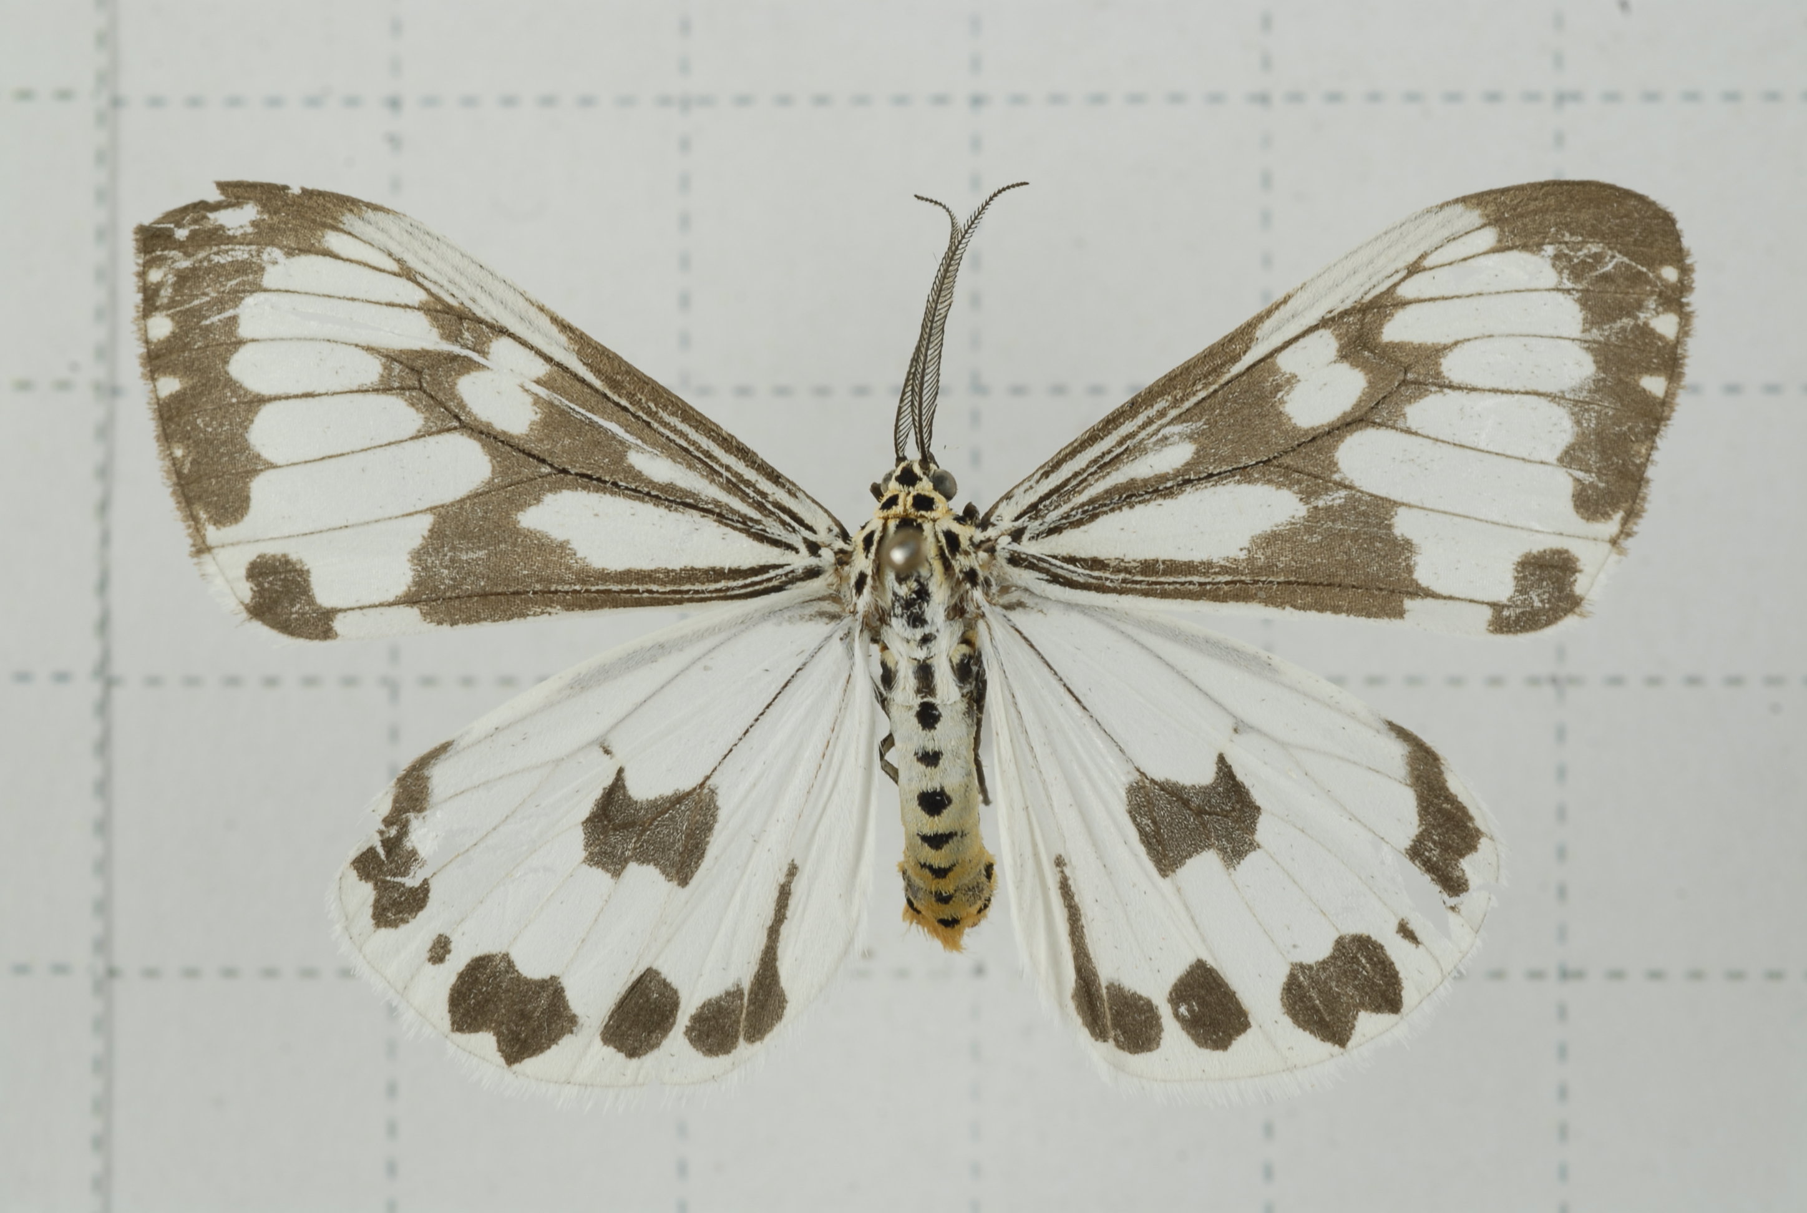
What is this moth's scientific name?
Nyctemera adversata
